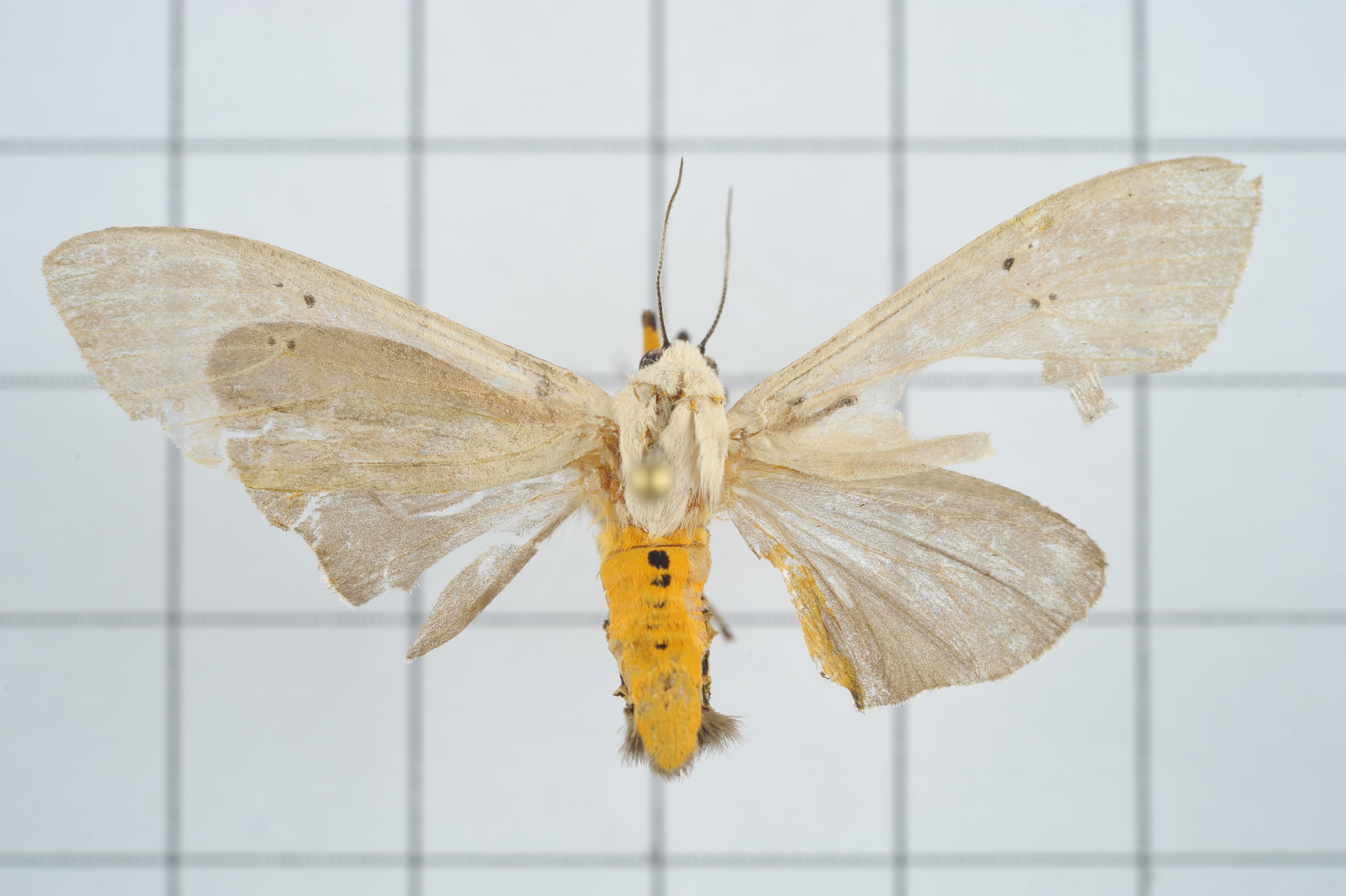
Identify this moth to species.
Creatonotos transiens koni
